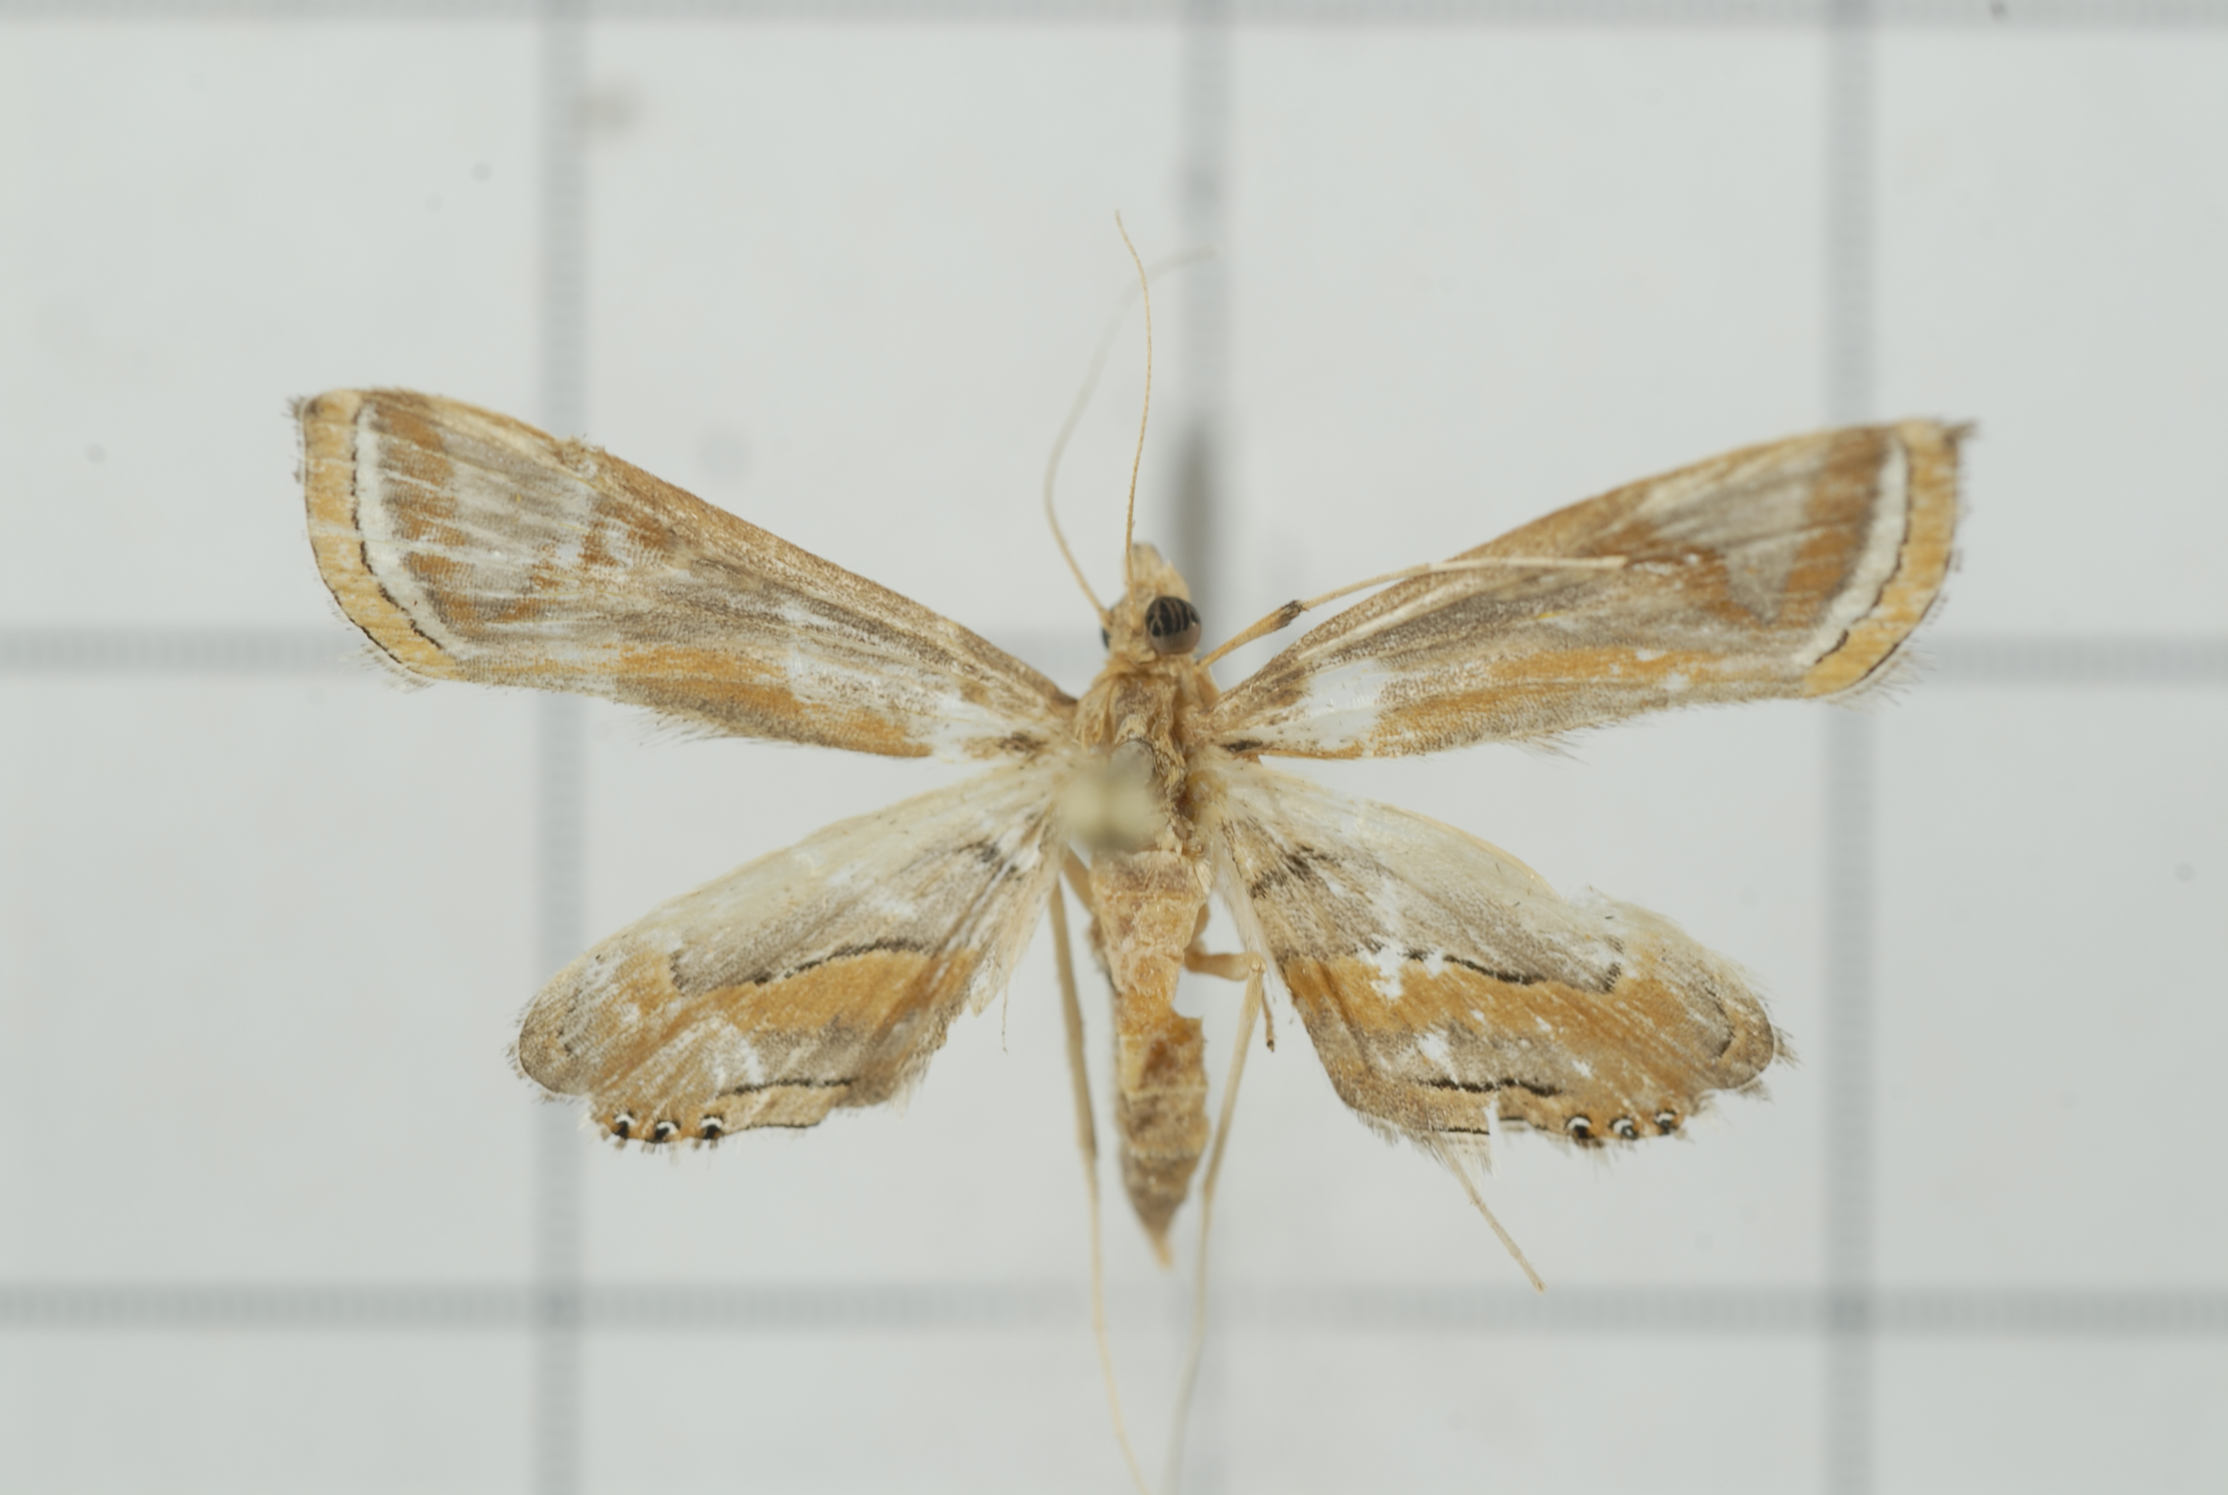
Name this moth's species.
Eoophyla gibbosalis
